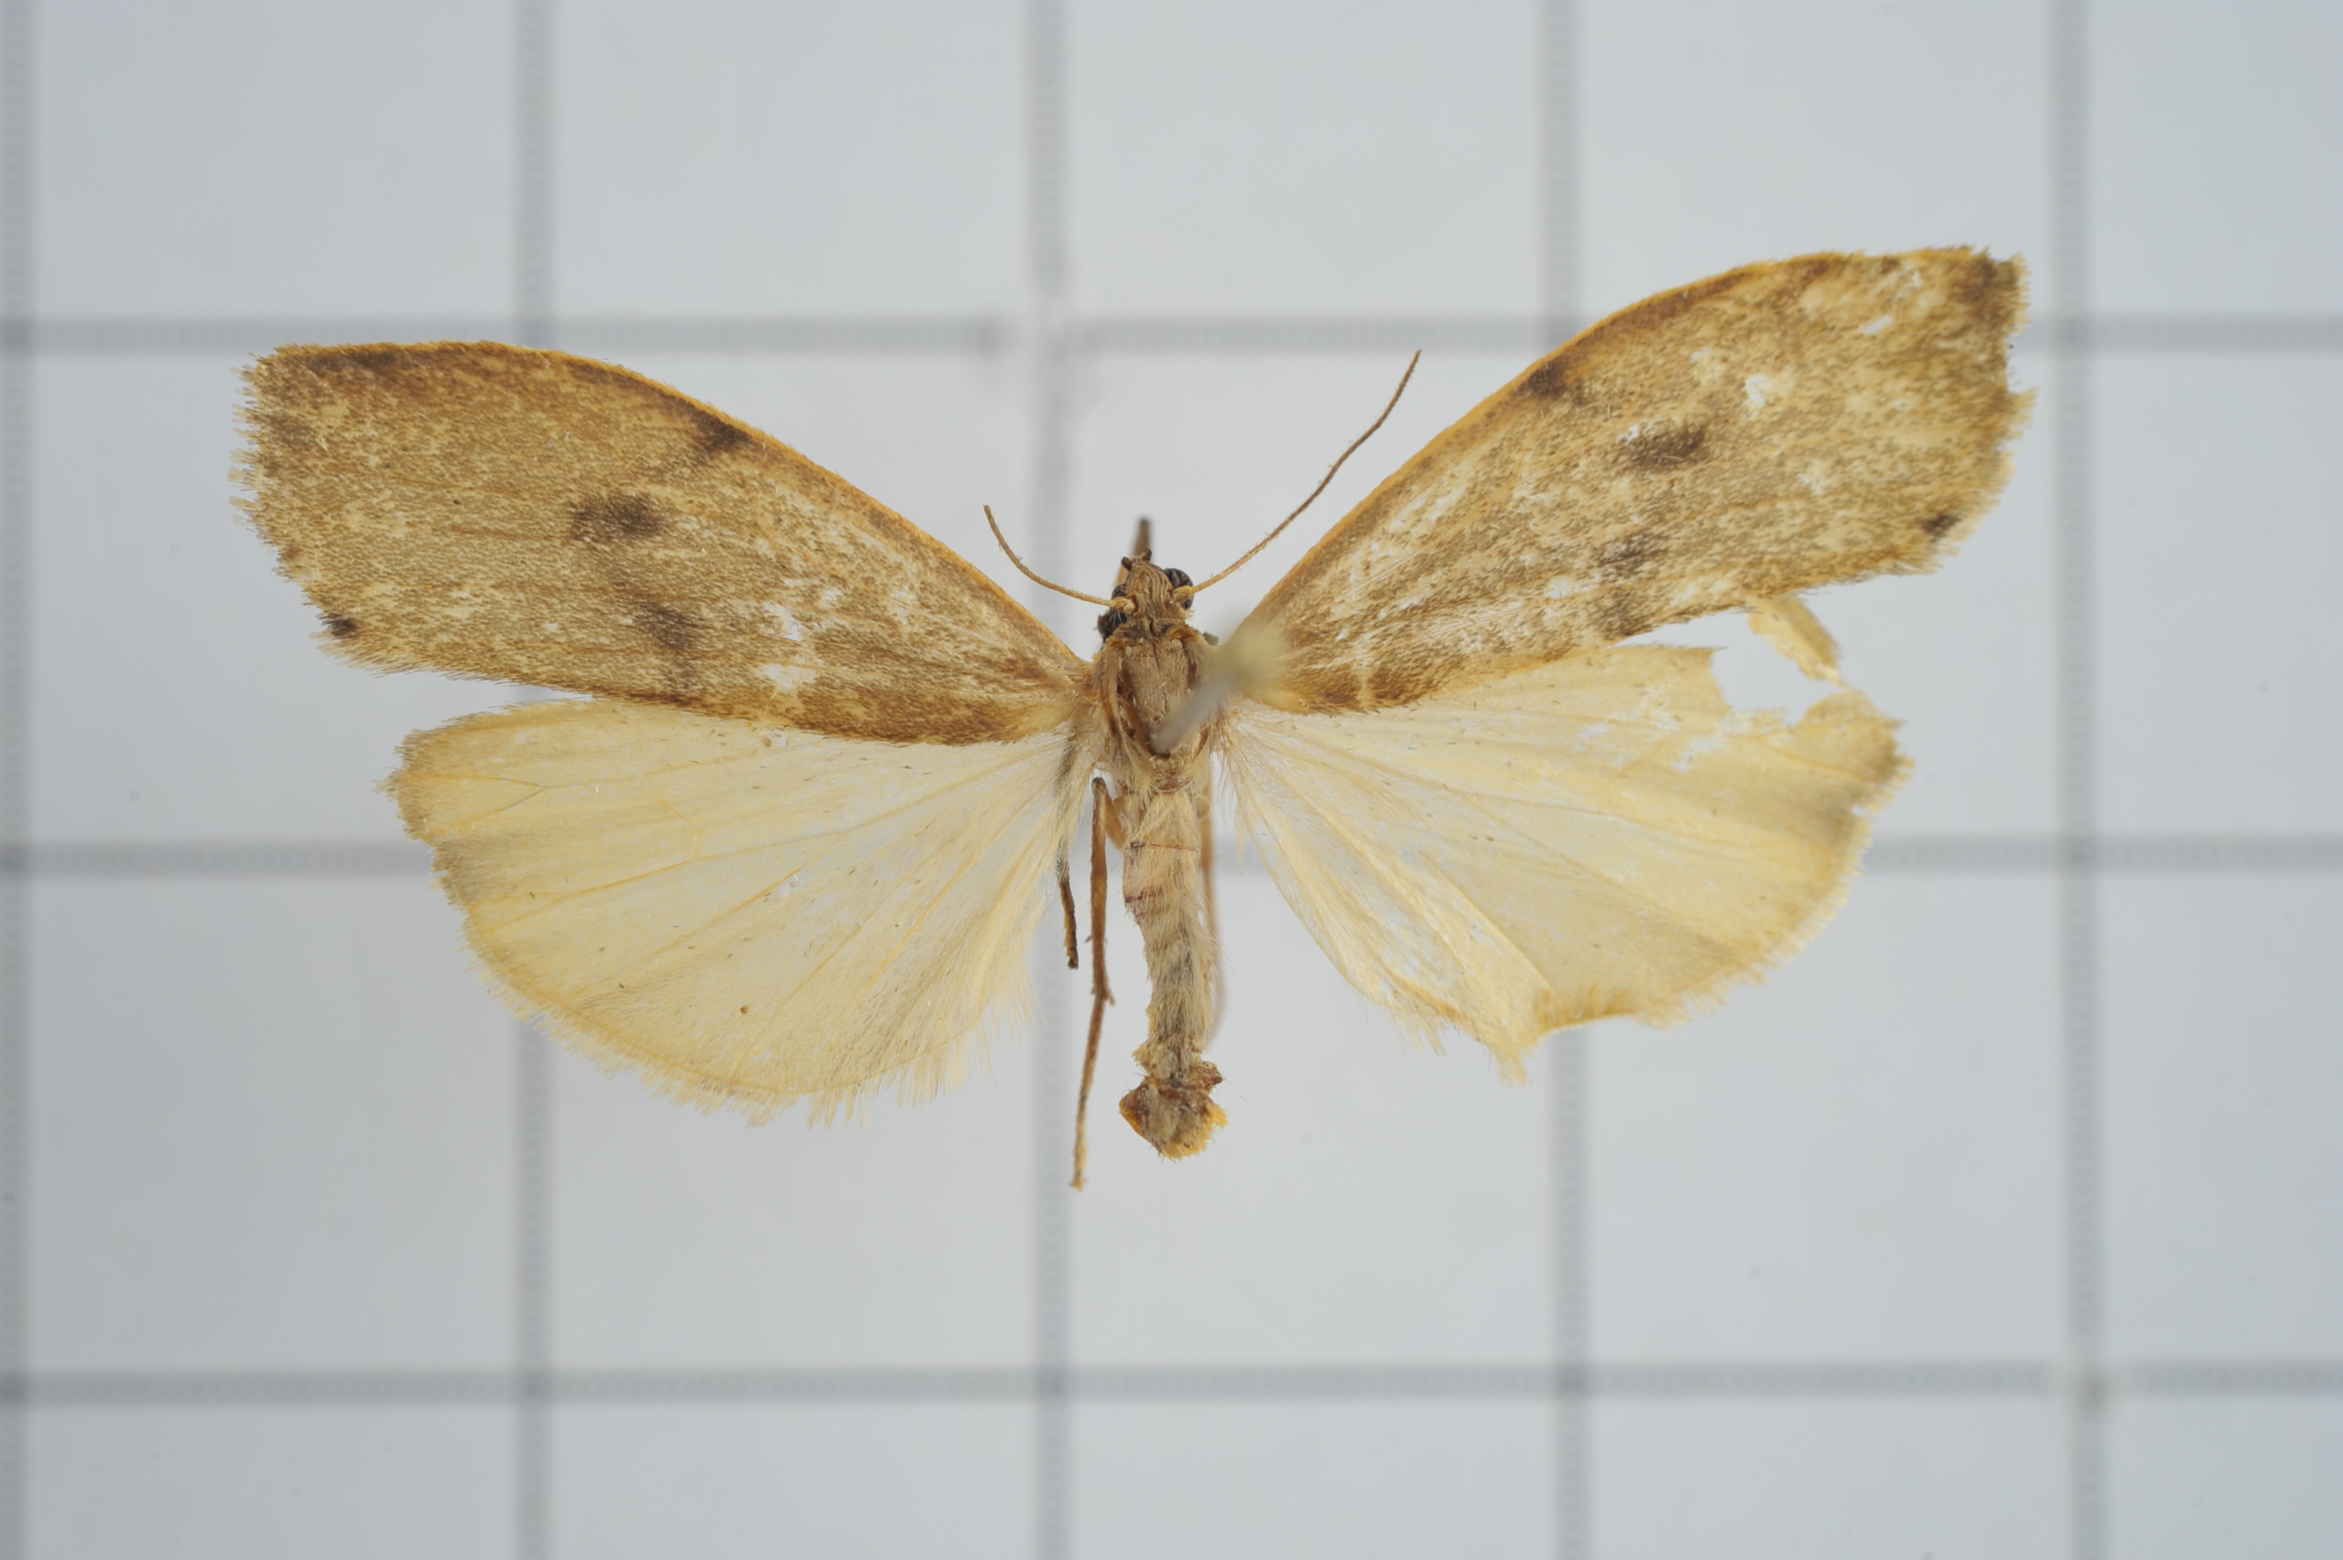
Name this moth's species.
Gampola sinica
